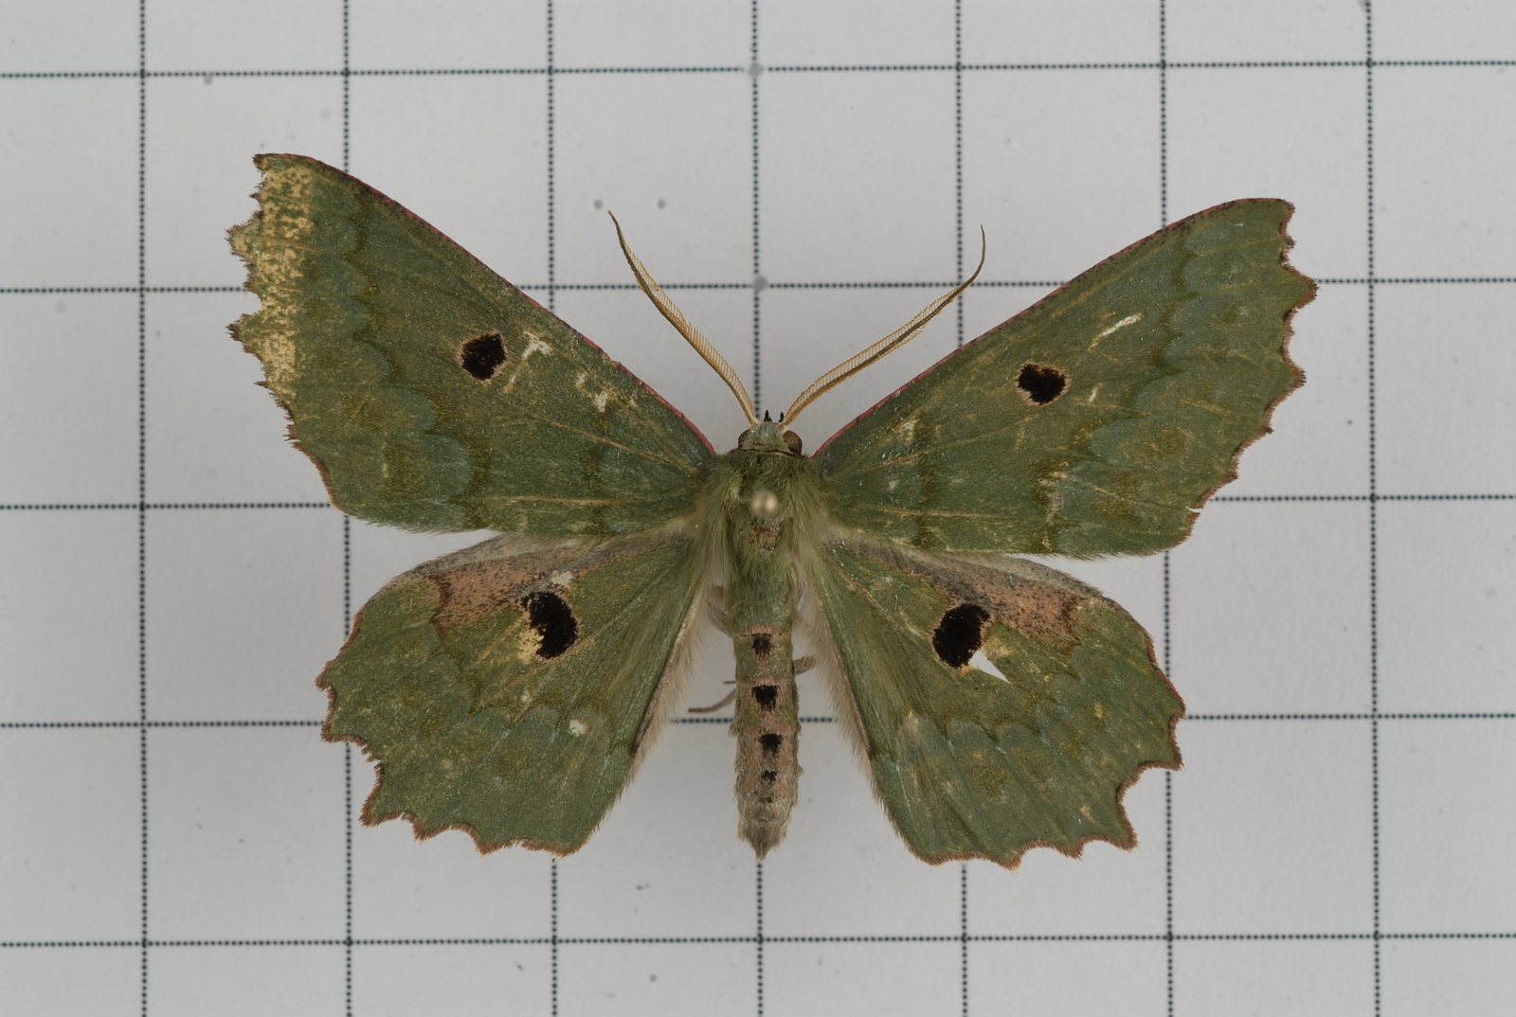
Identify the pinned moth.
Chlorodontopera discospilata
